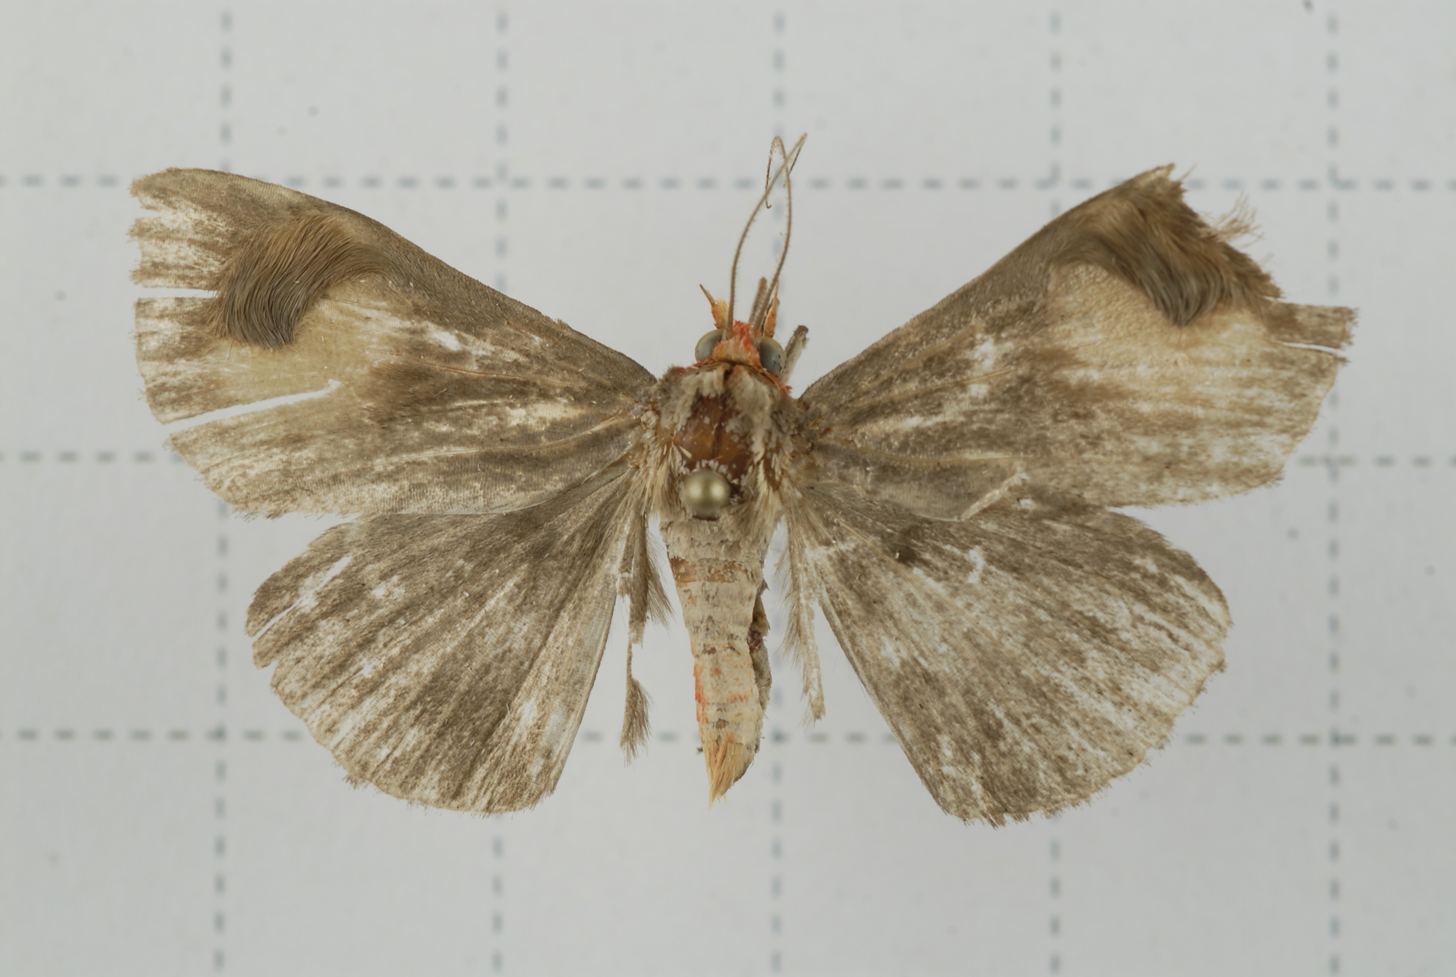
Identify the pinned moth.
Calesia dasypterus
